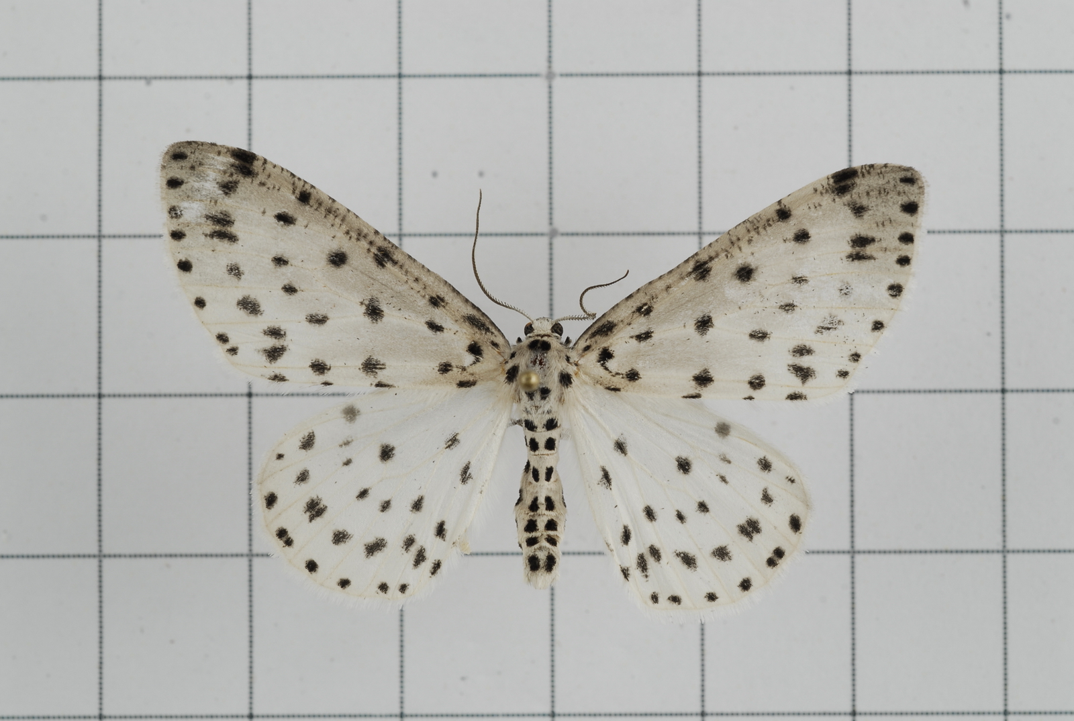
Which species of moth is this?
Xenoplia trivialis
